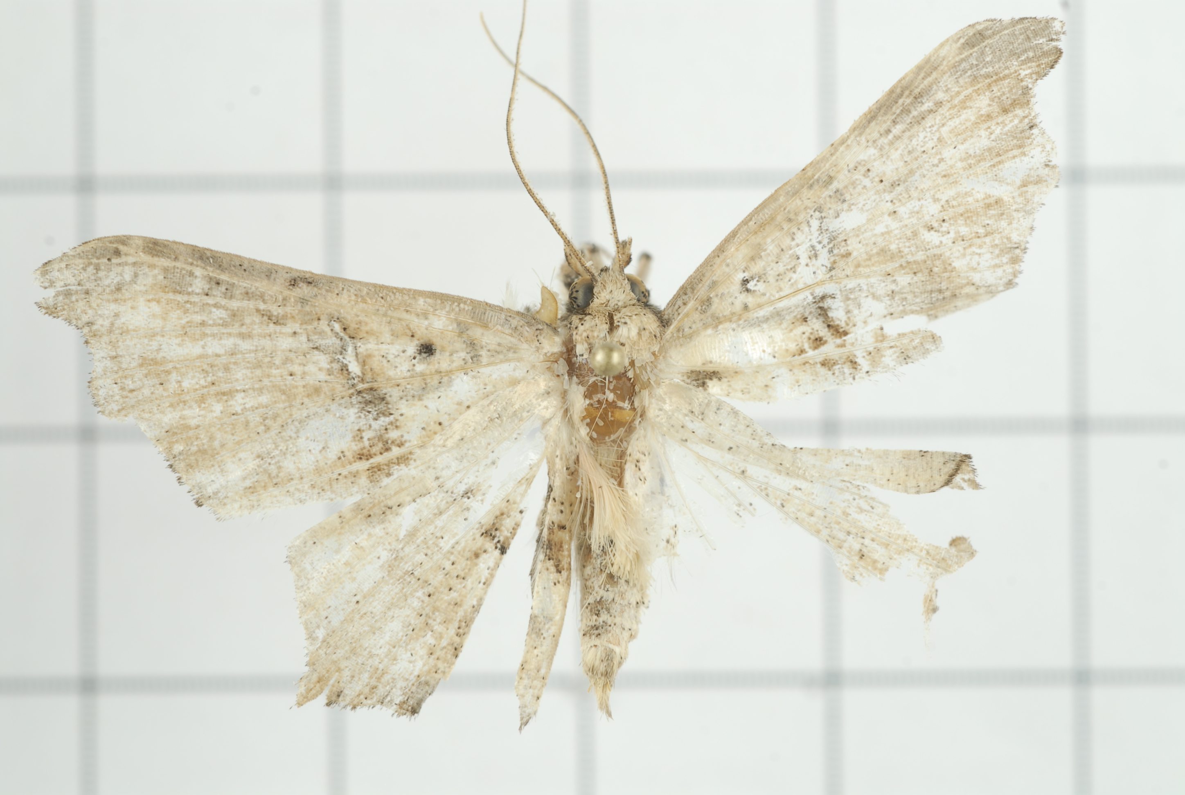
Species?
Semiothisops macariata
